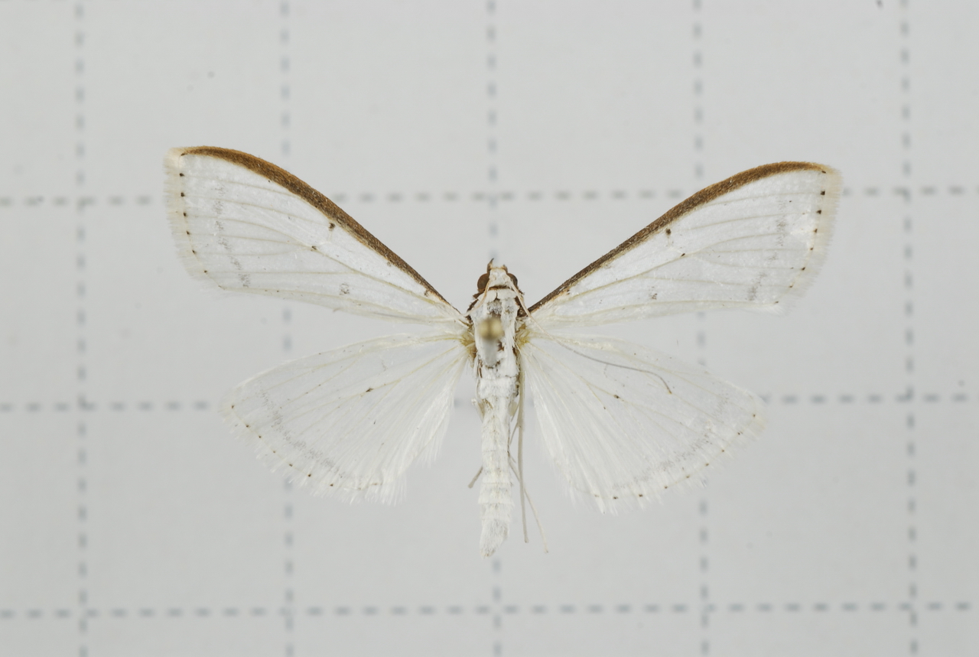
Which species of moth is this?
Palpita asiaticalis
